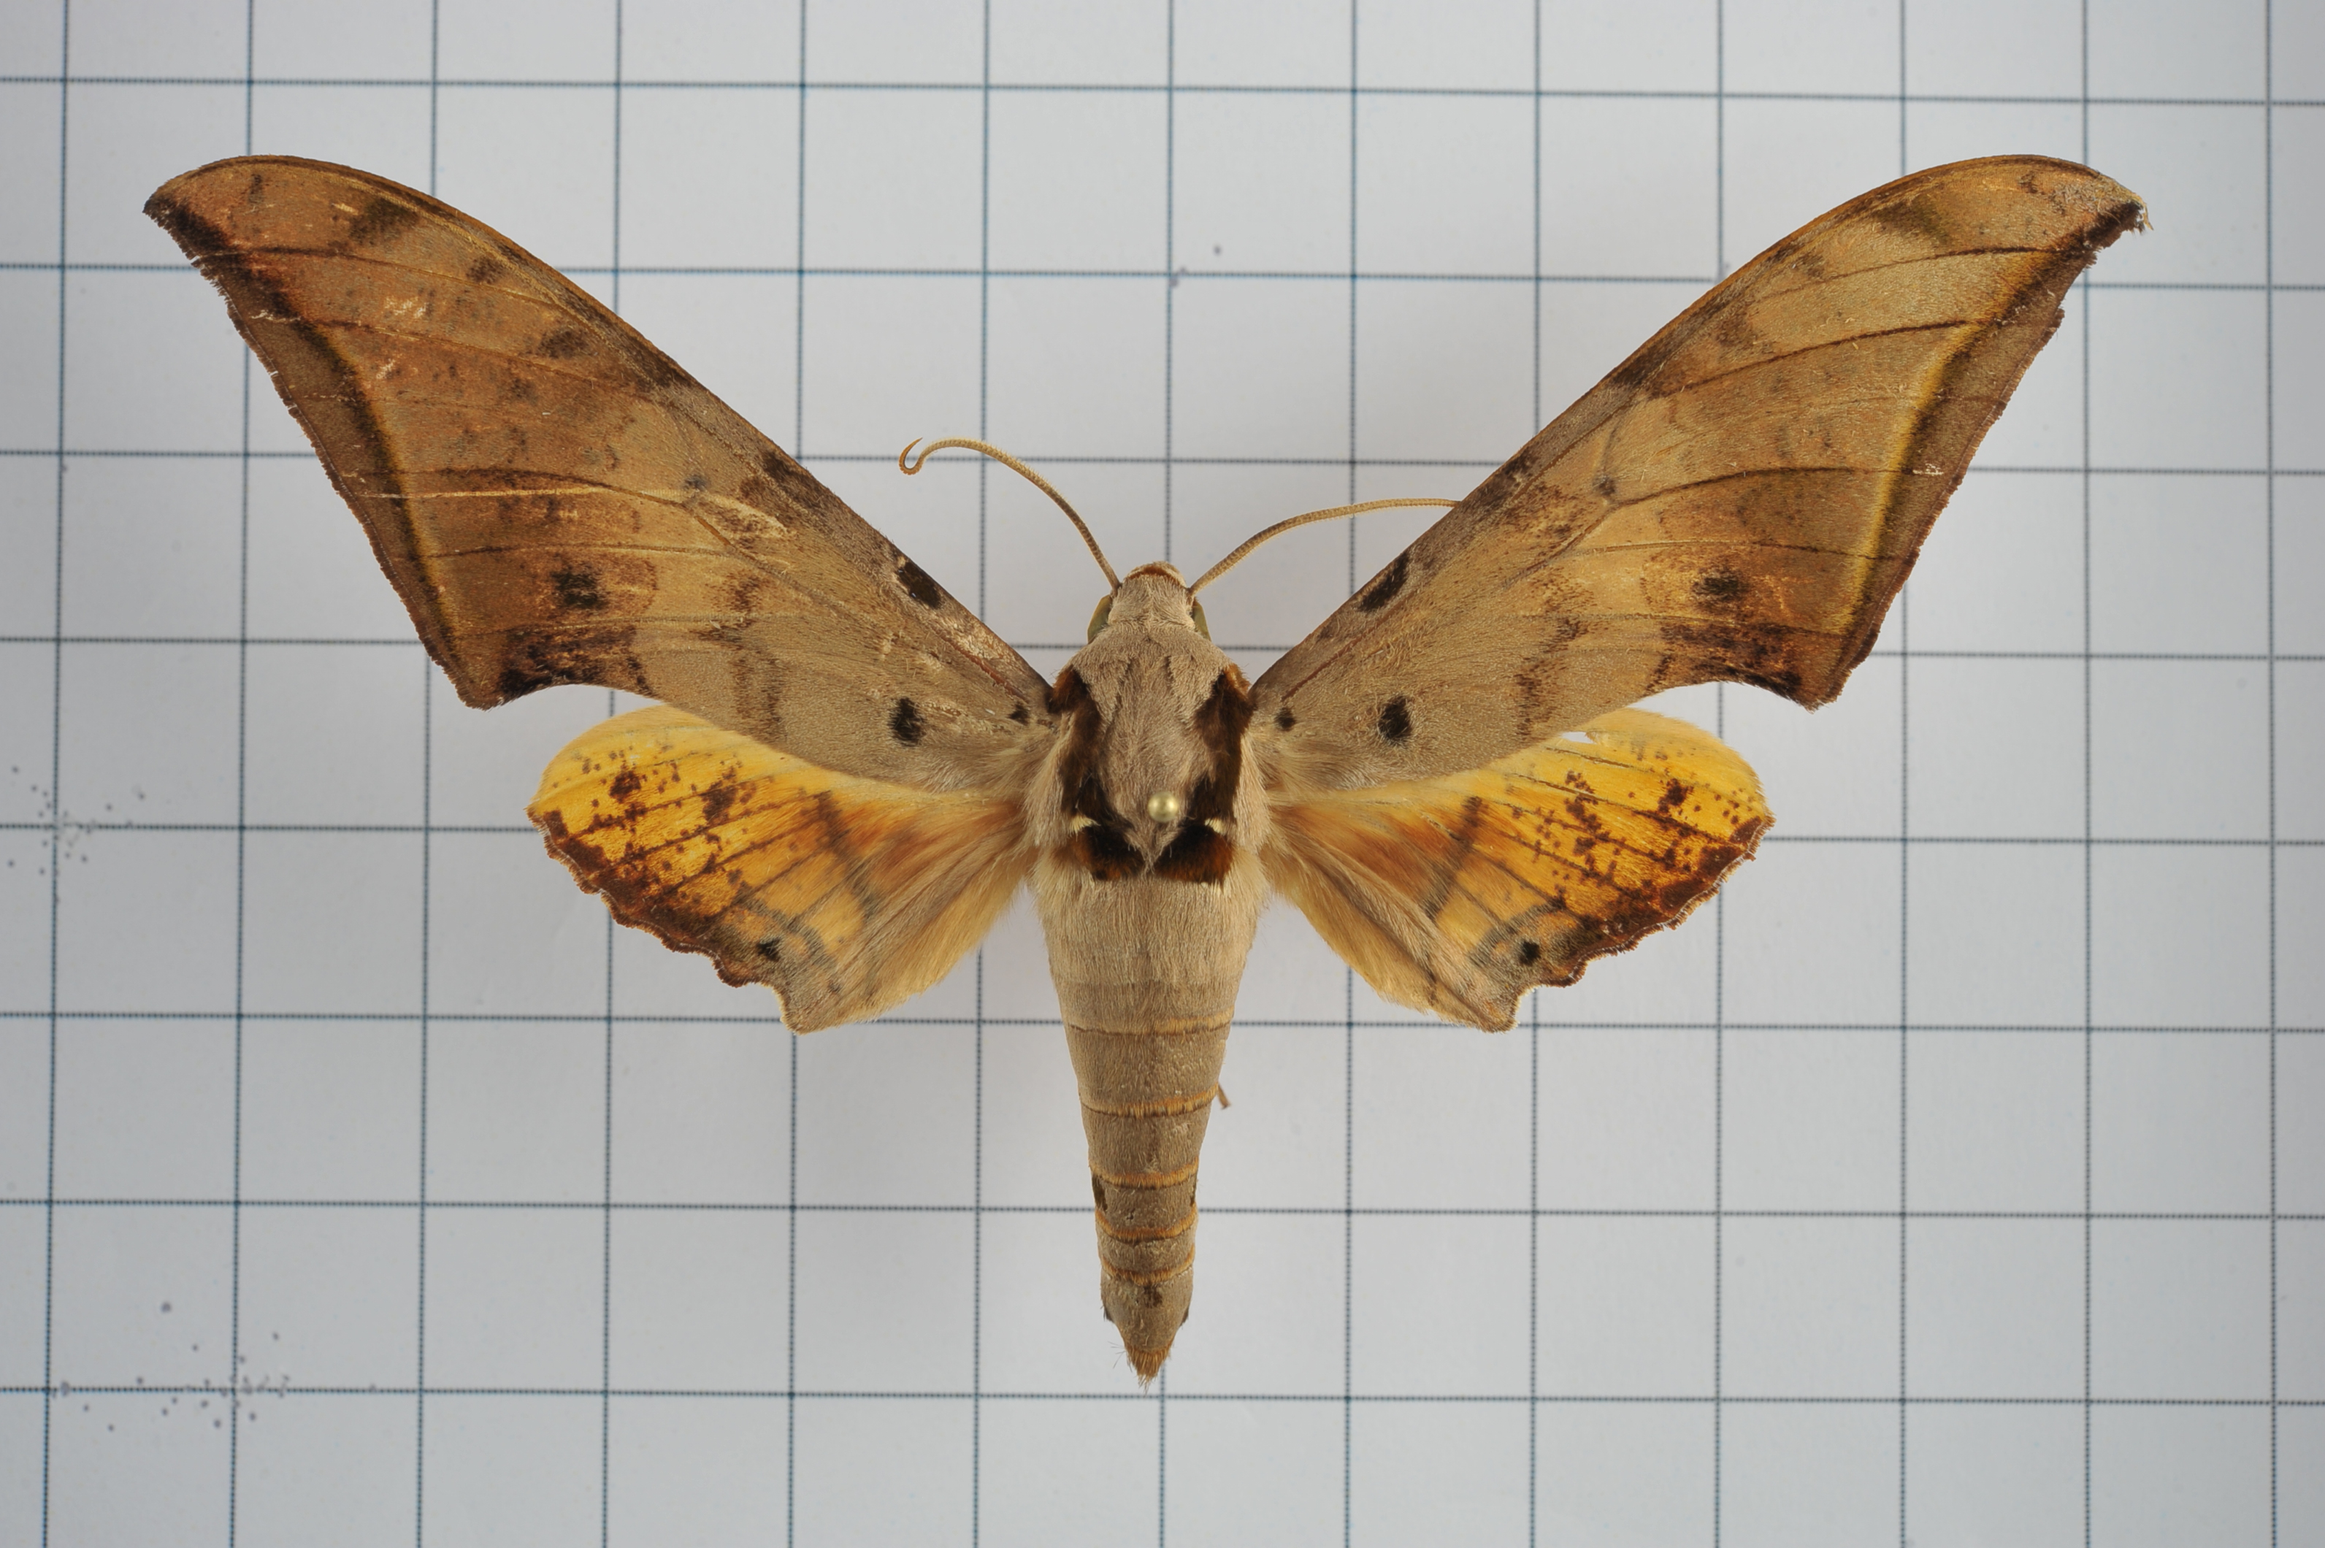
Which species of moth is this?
Ambulyx sericeipennis
